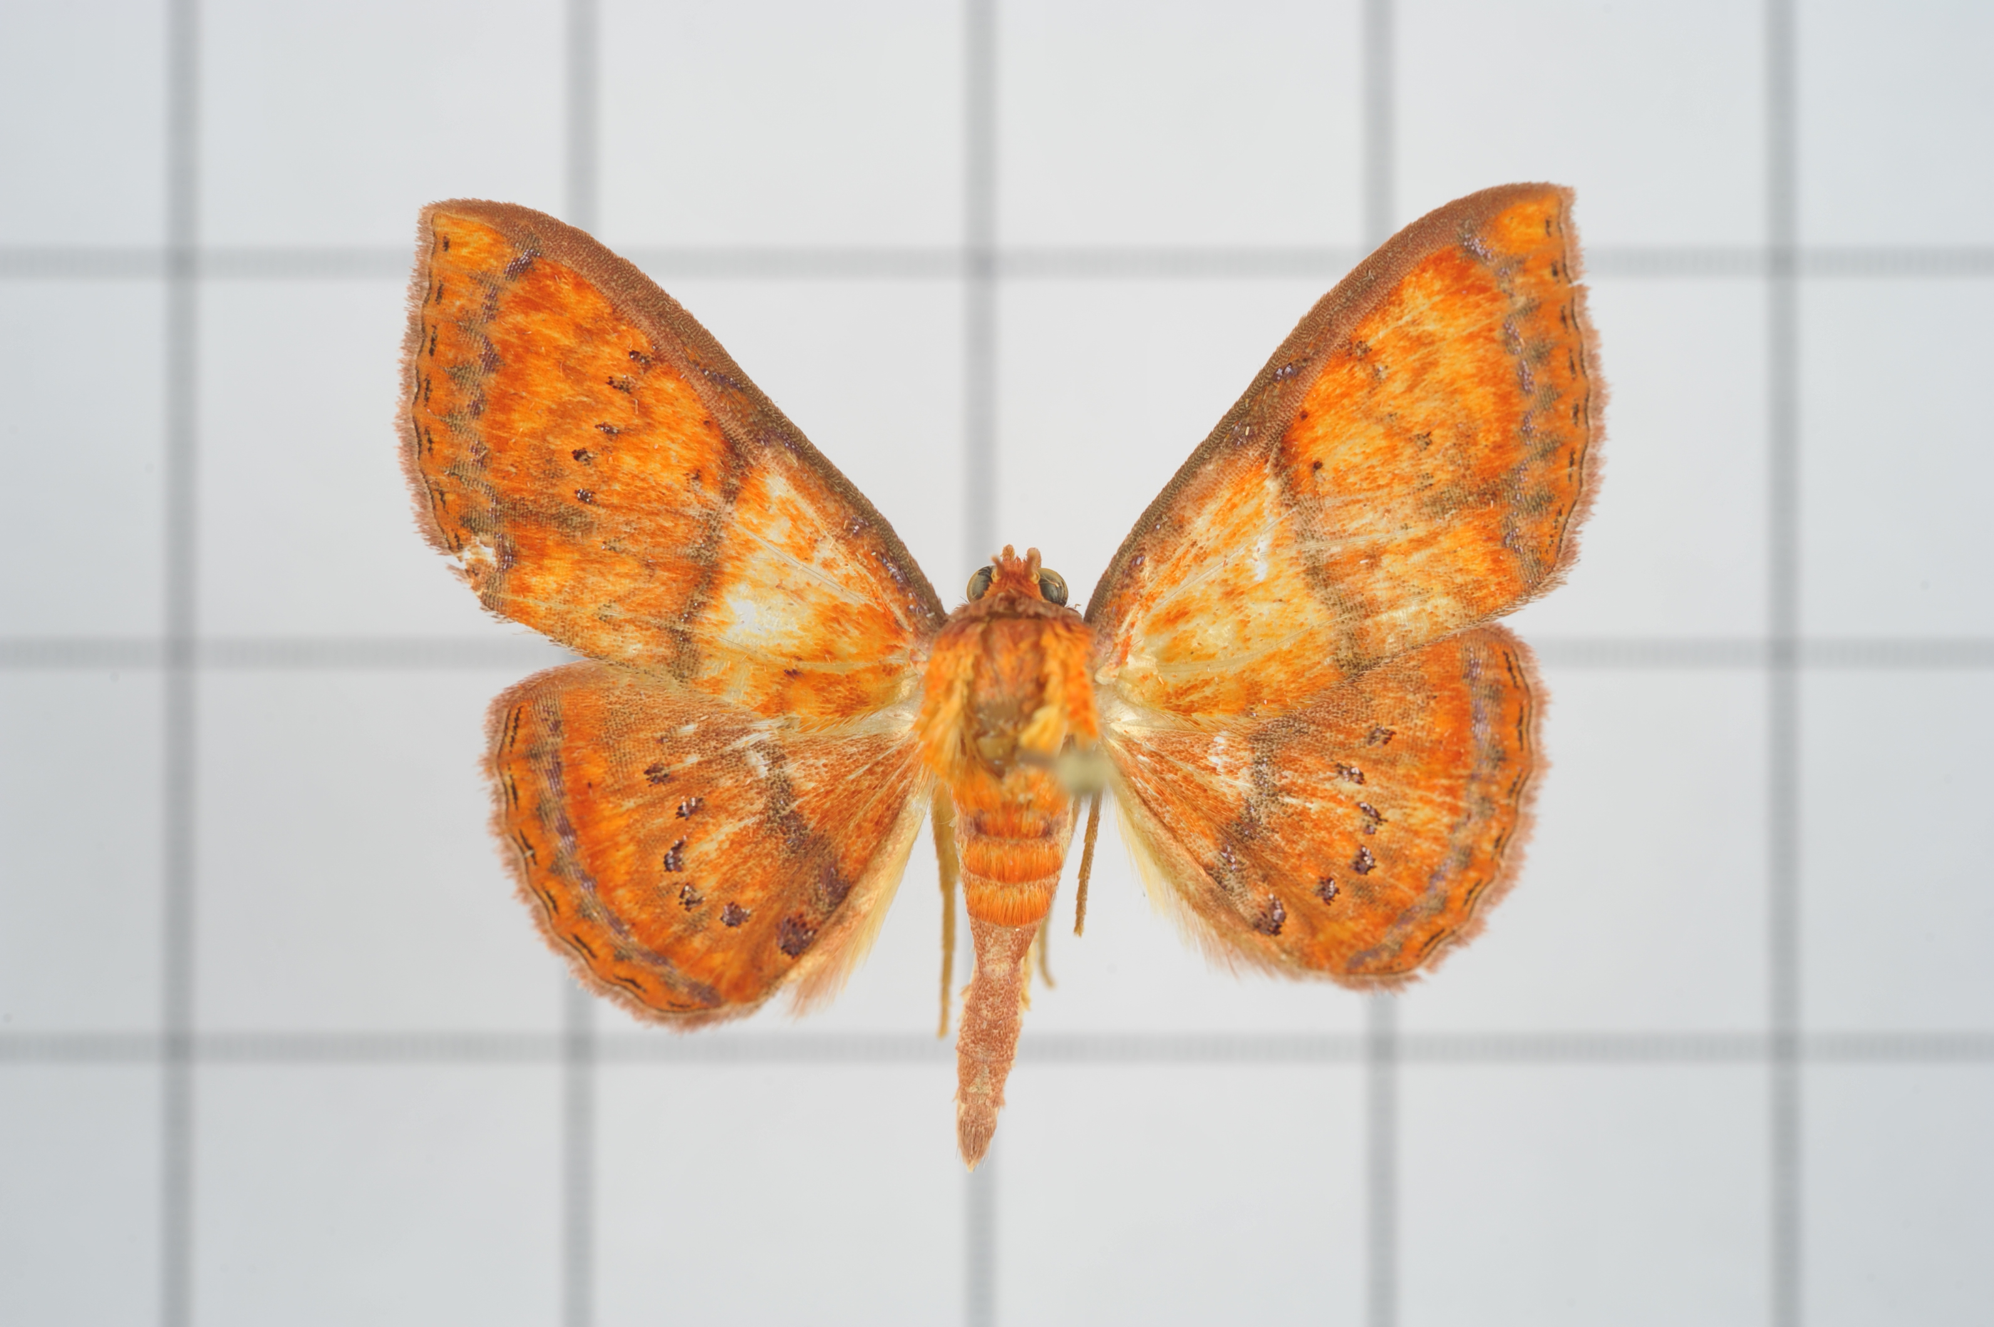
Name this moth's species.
Homodes vivida
